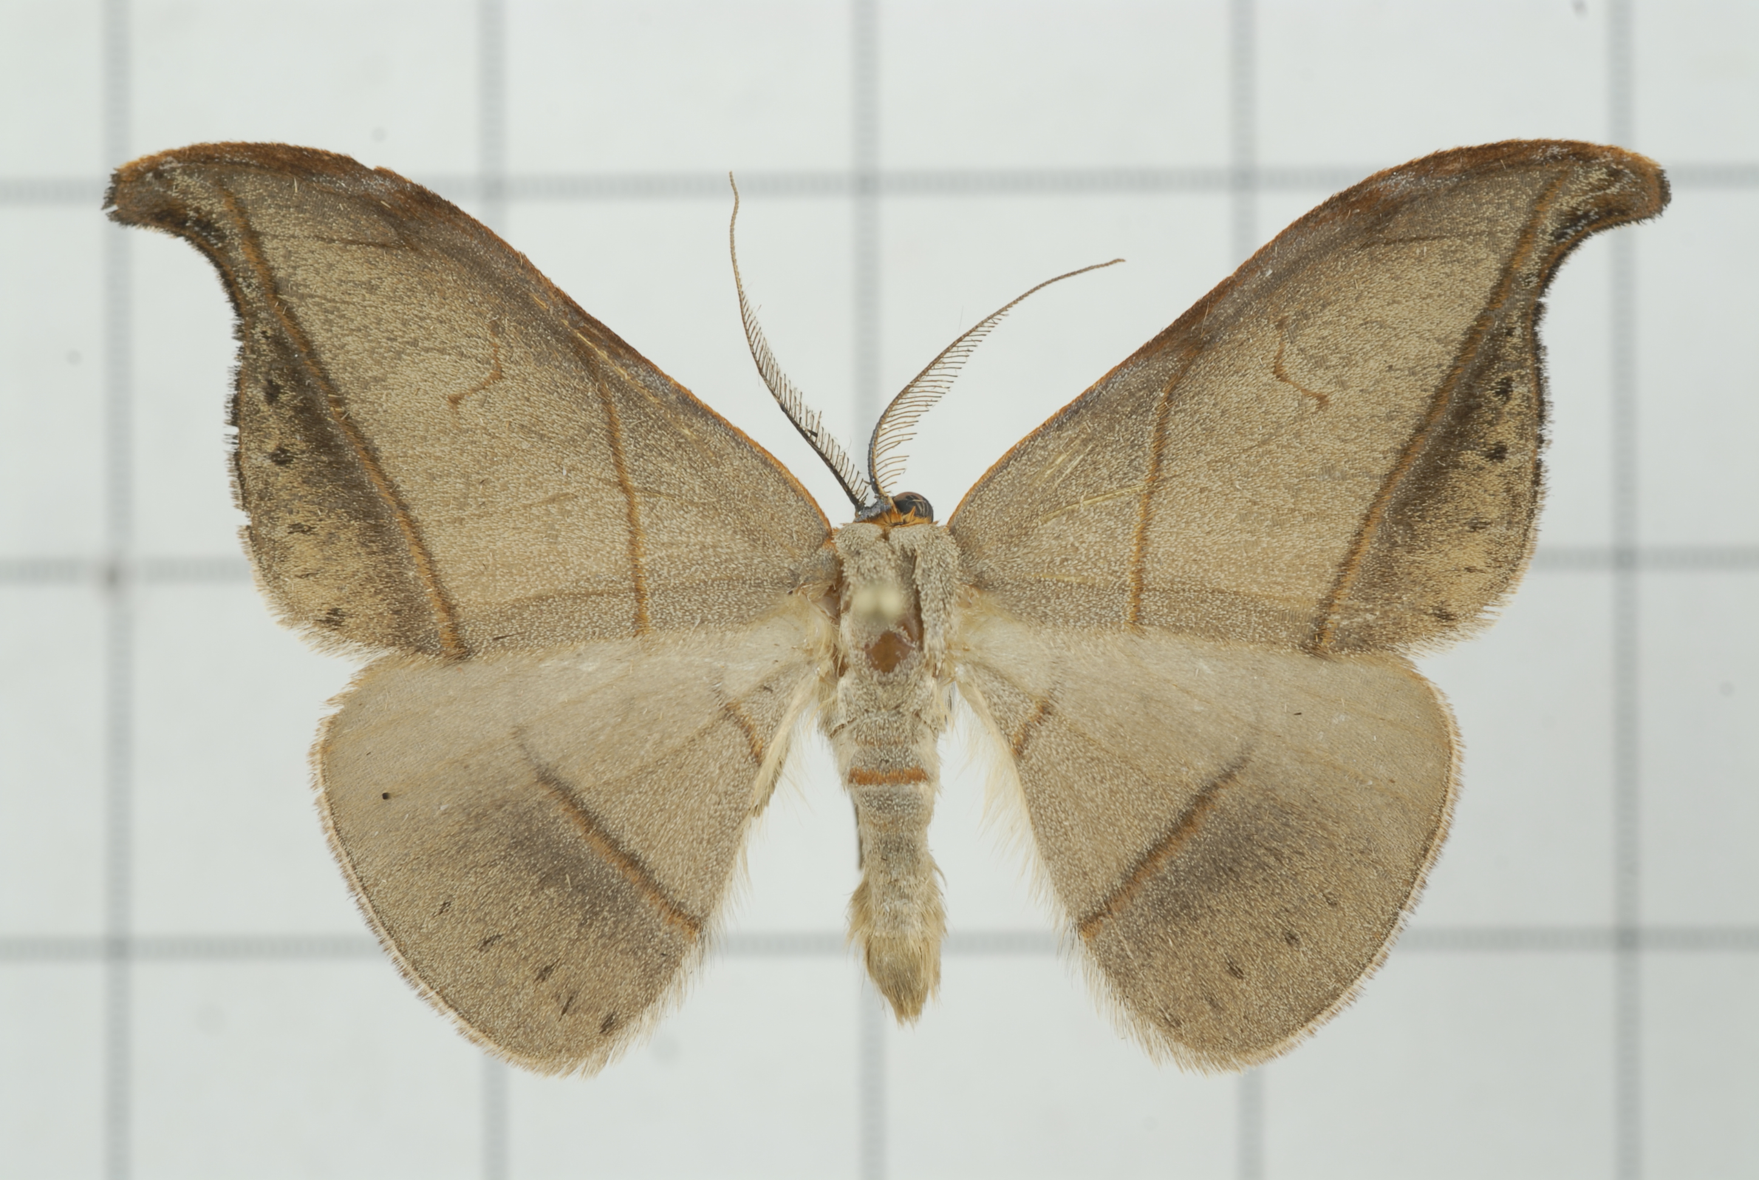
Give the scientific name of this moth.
Nordstromia semililacina
